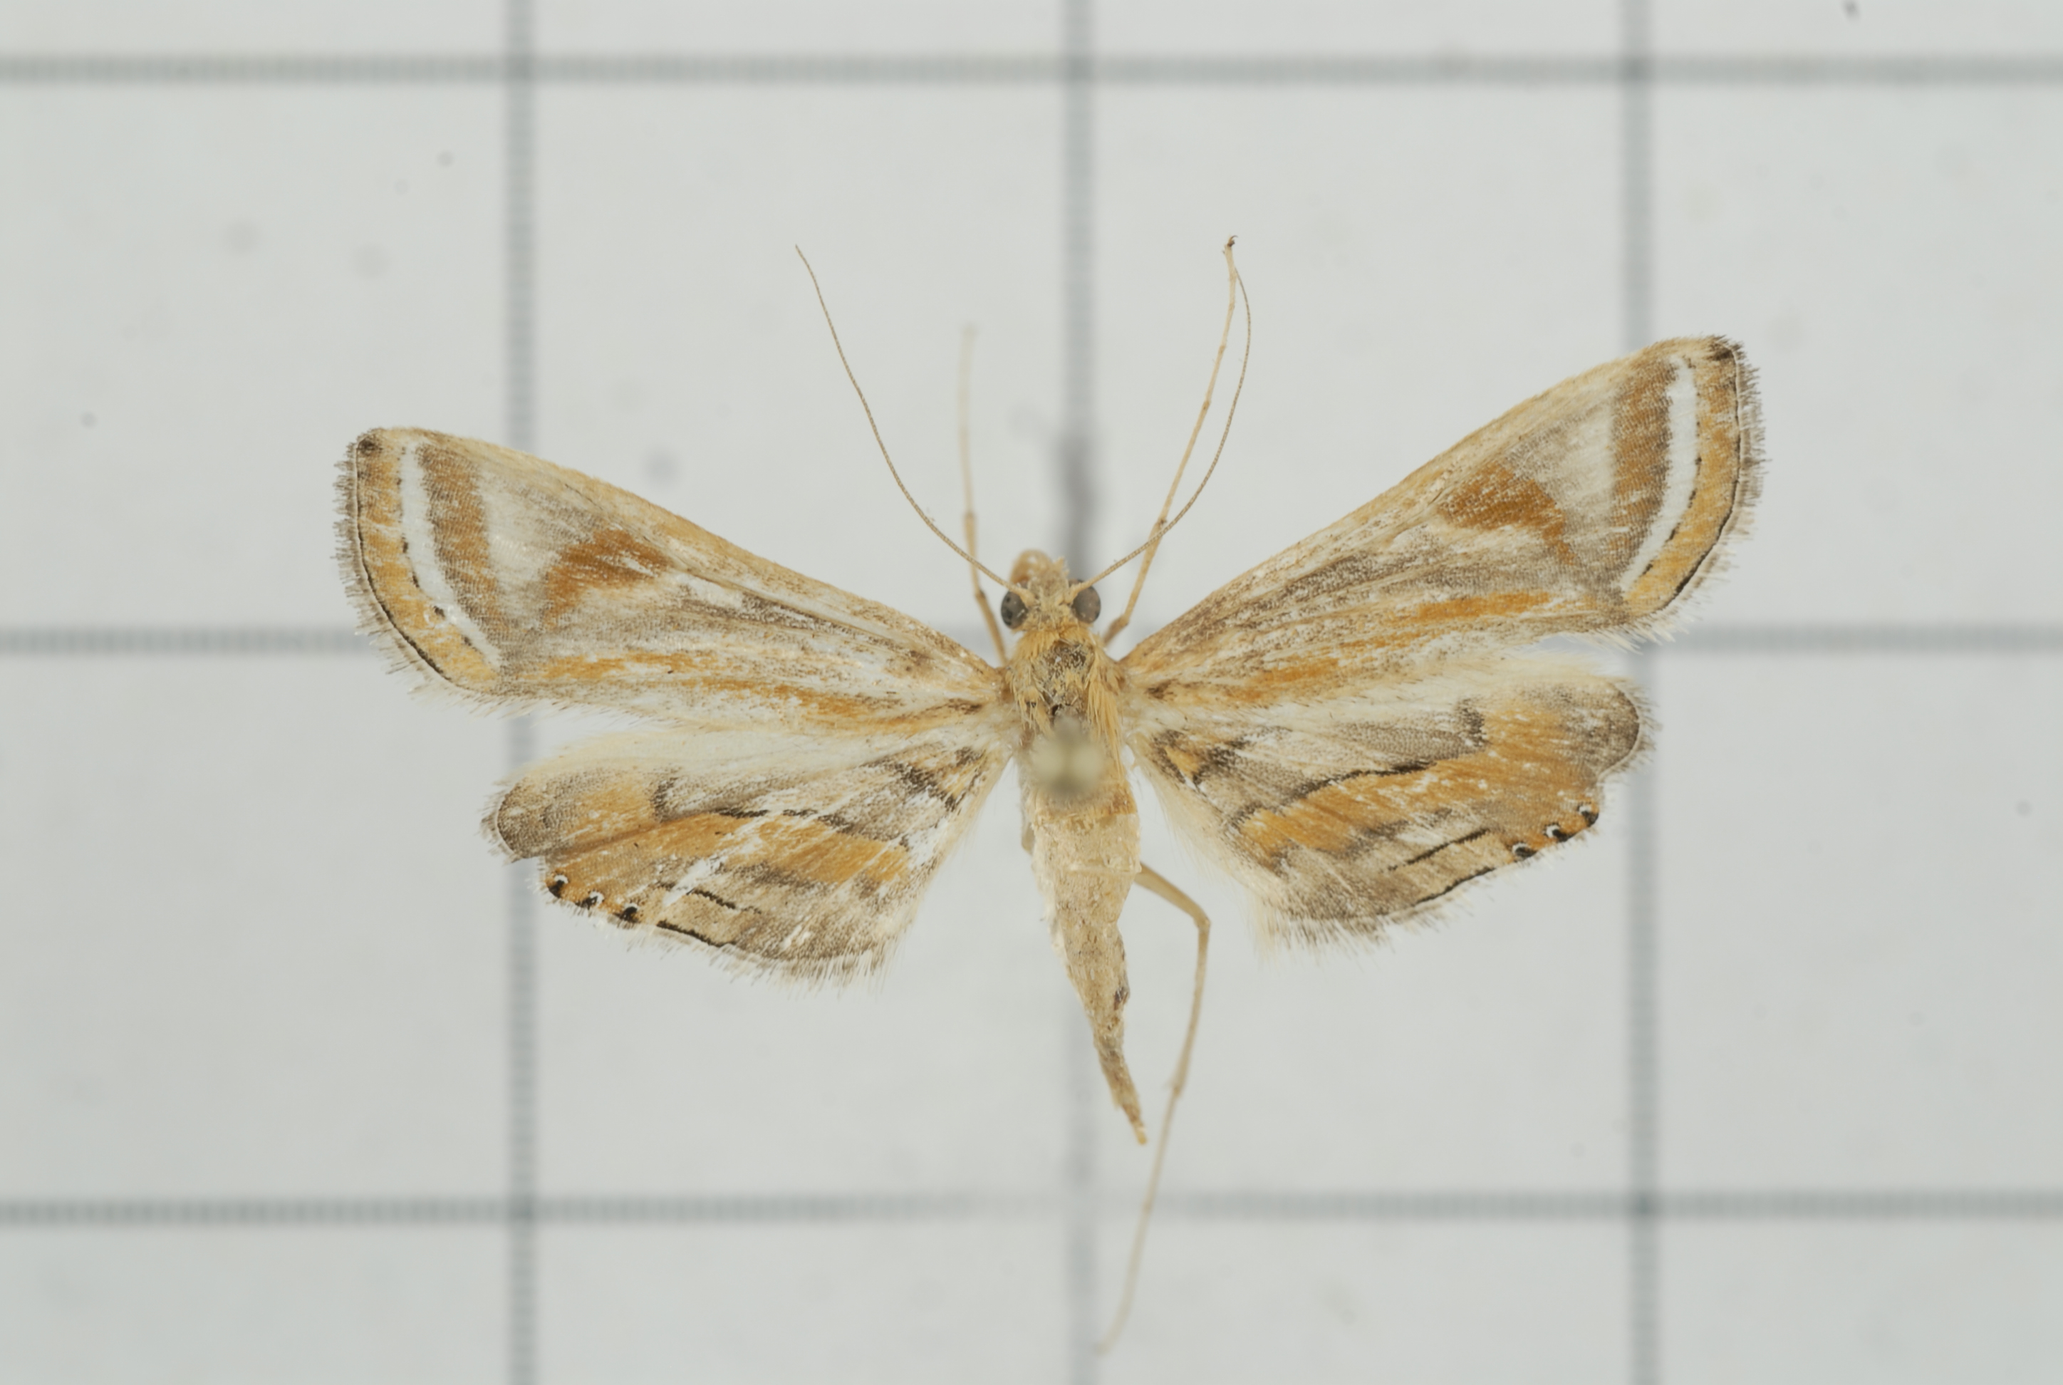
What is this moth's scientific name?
Eoophyla gibbosalis
